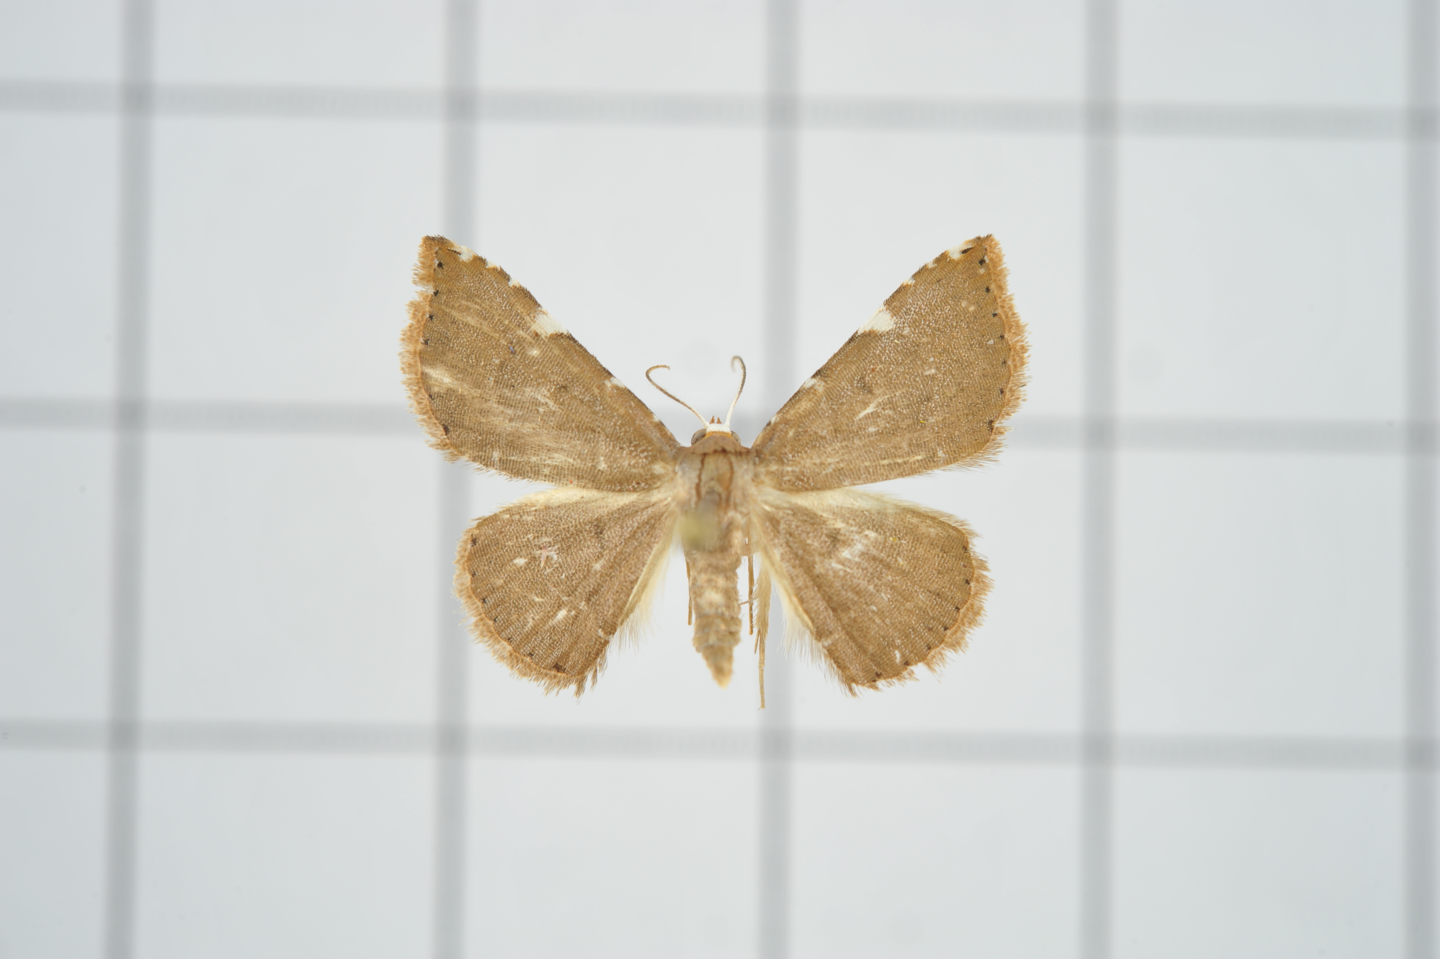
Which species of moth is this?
Corgatha costimacula
